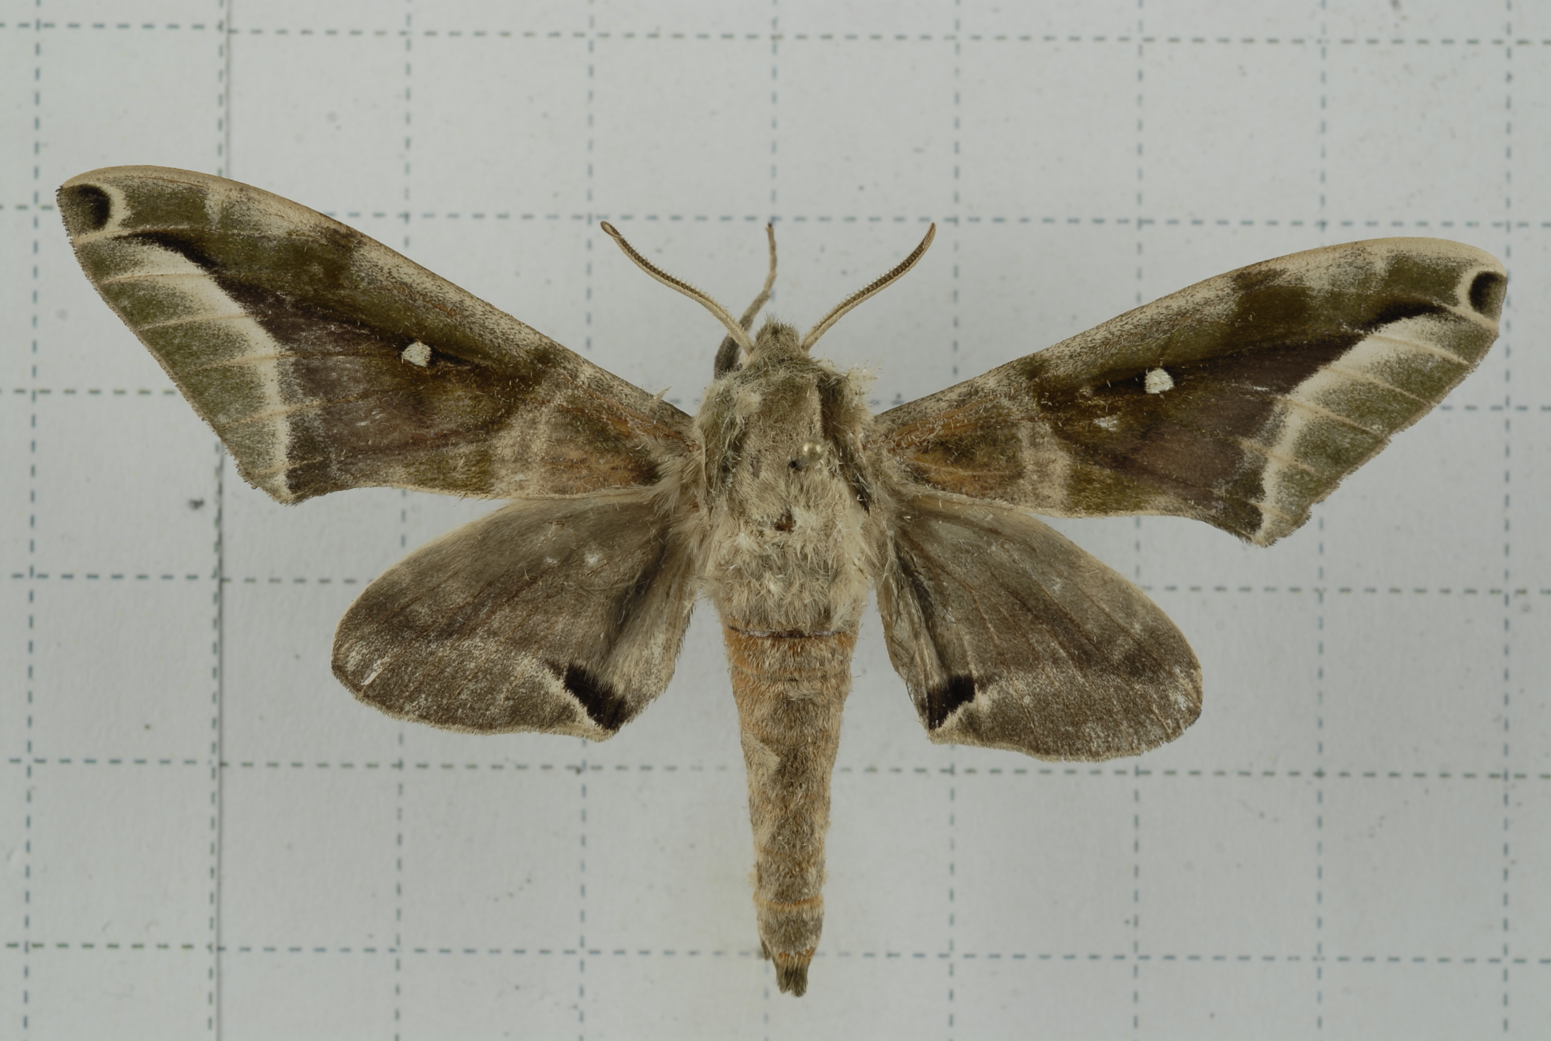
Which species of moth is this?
Parum colligata
